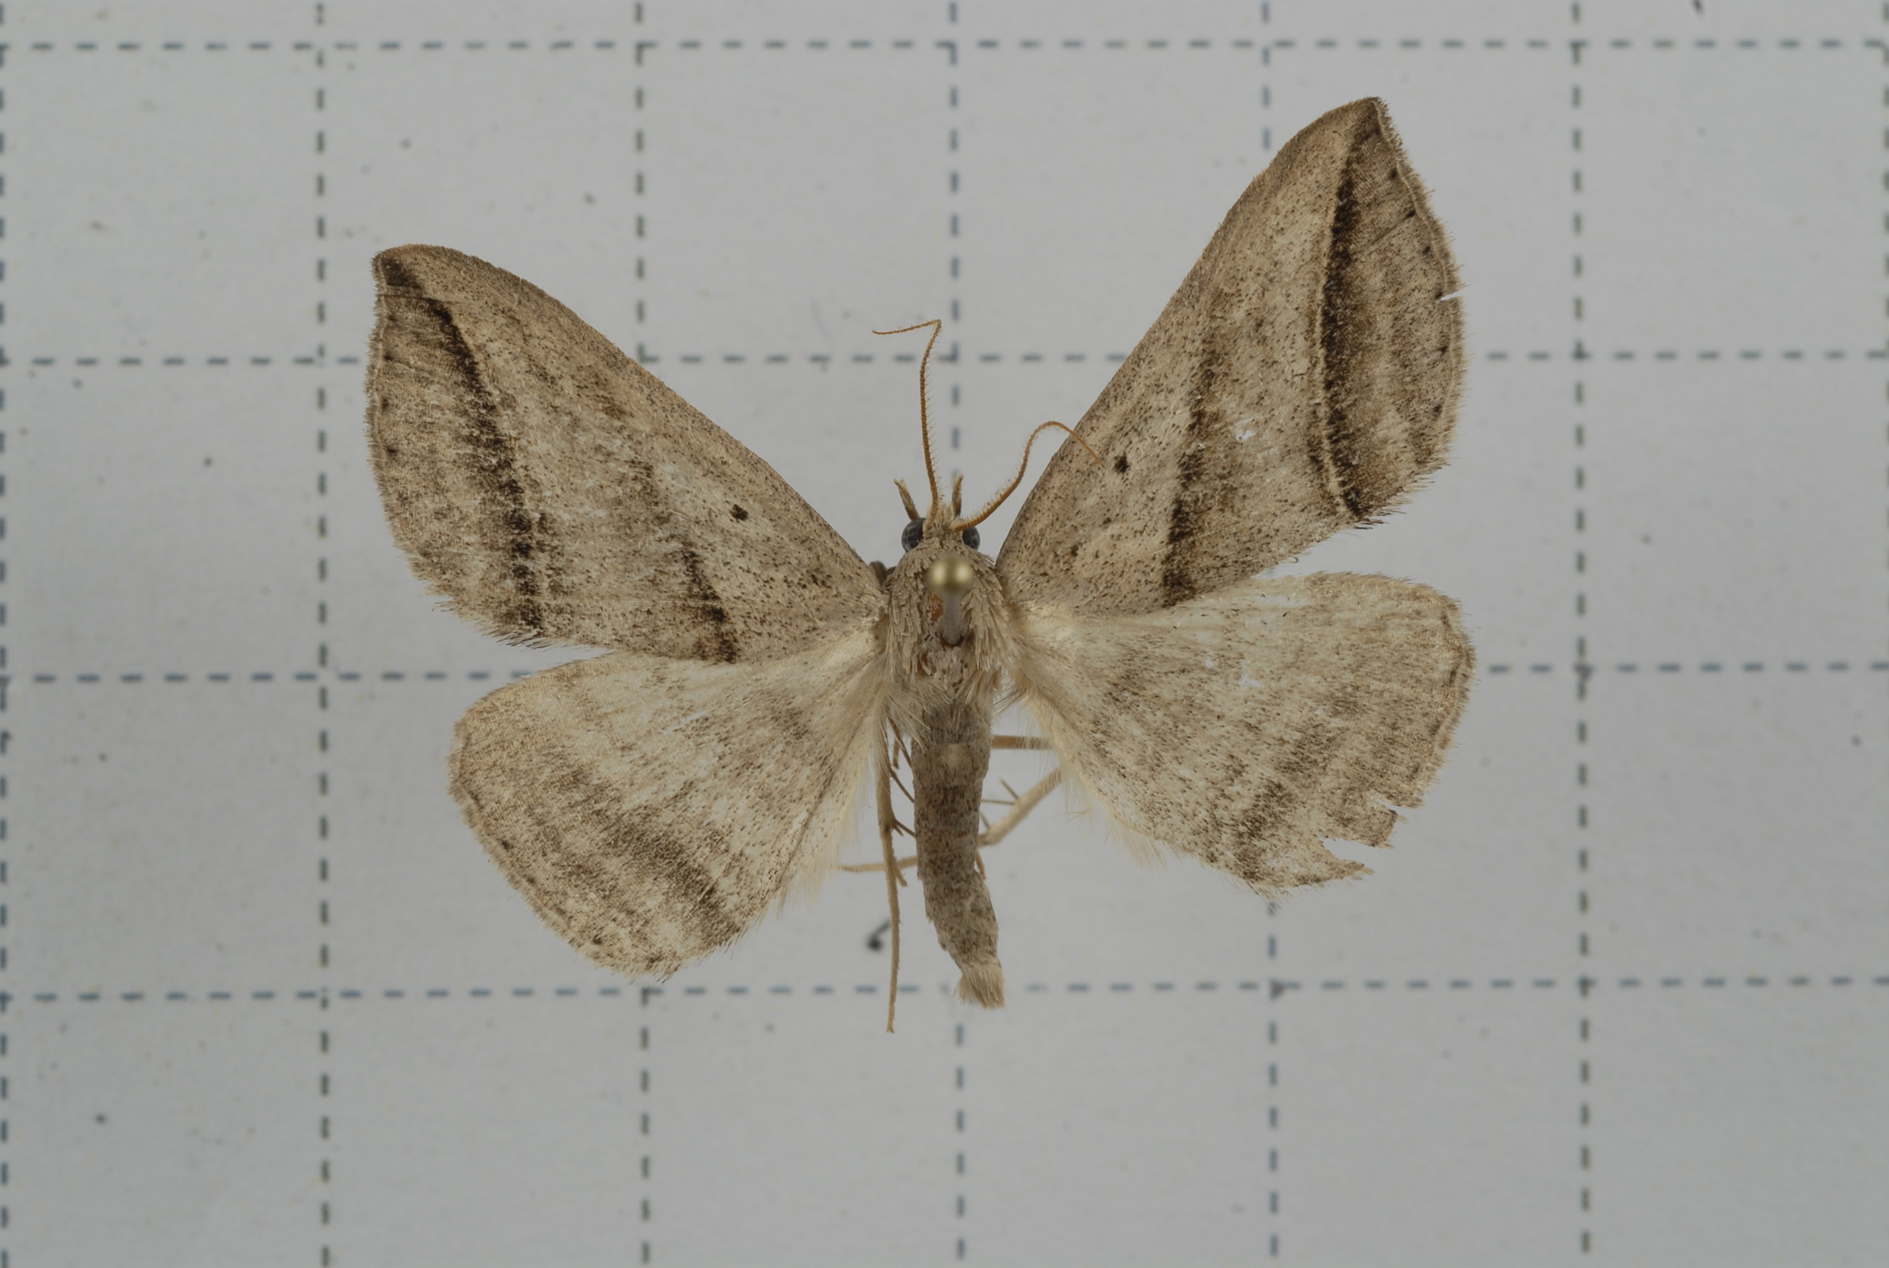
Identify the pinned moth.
Blasticorhinus bifasciata
